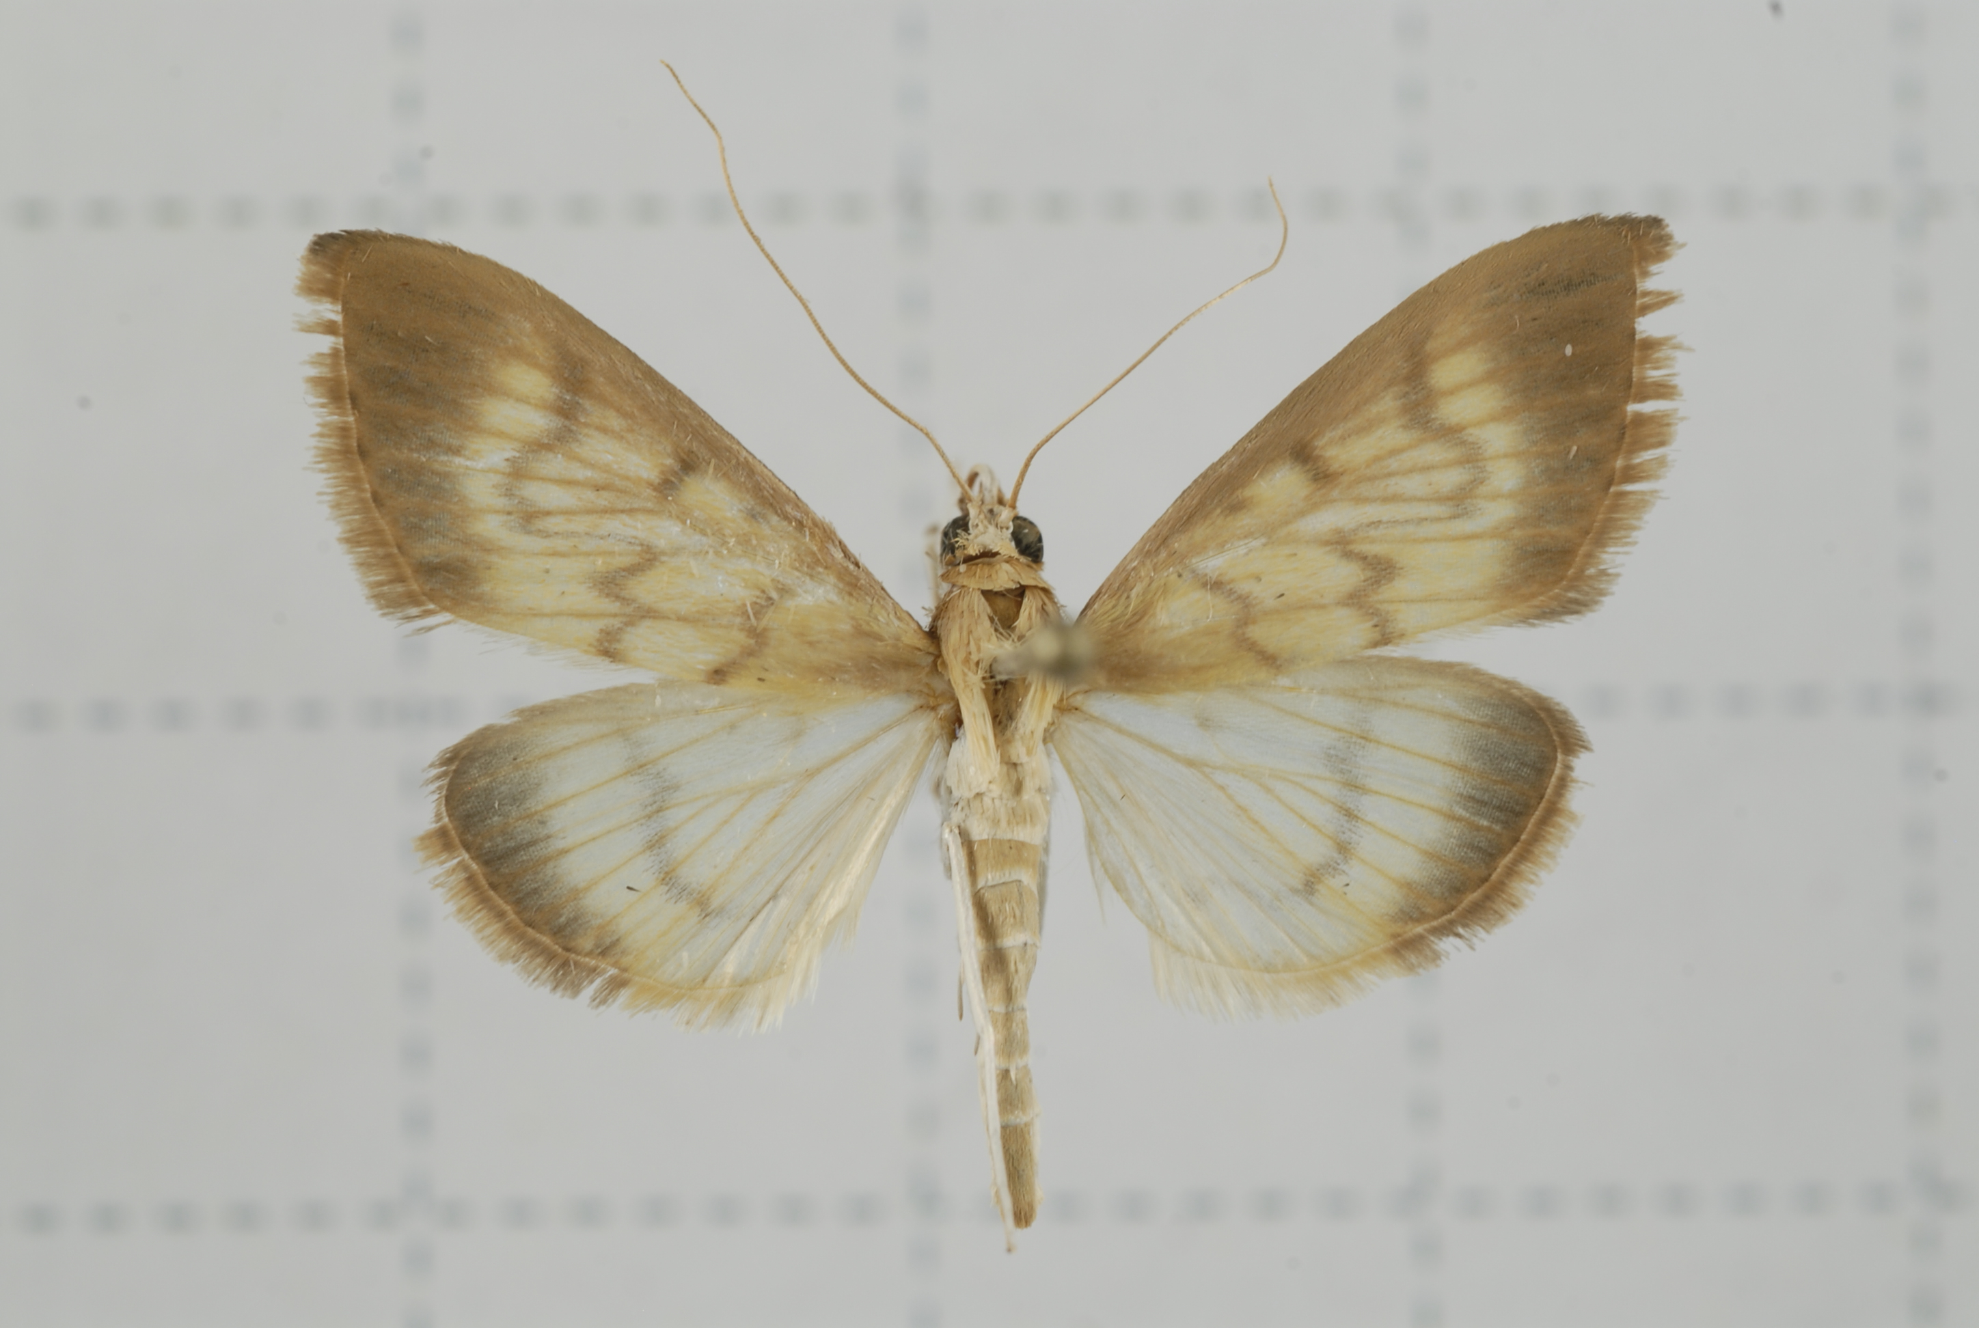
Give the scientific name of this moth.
Crypsiptya coclesalis
